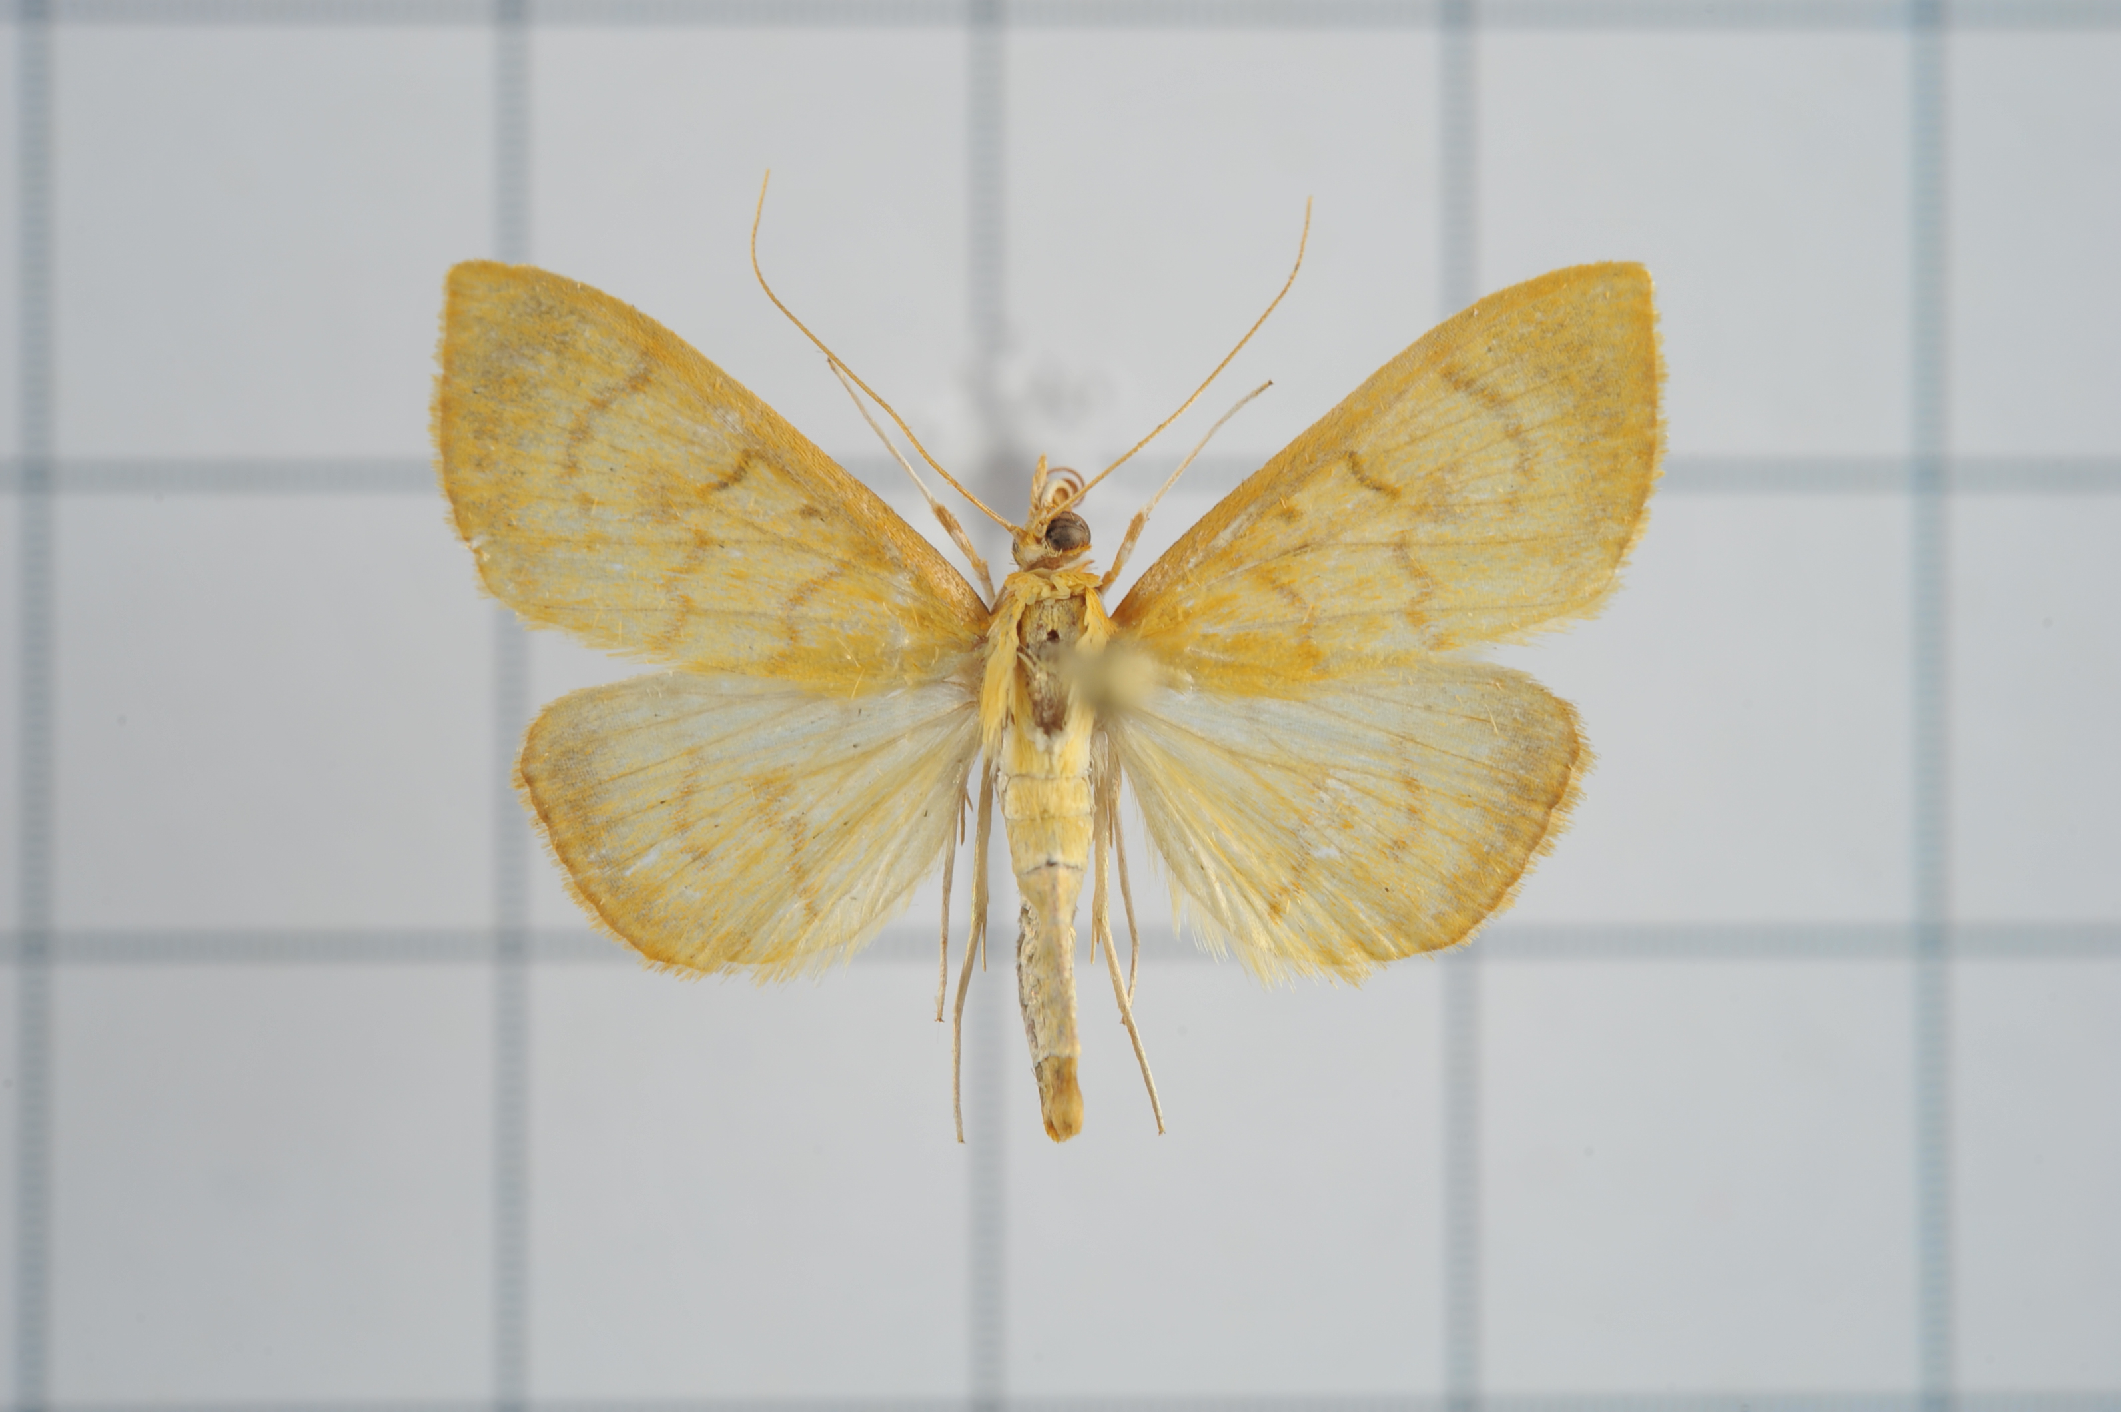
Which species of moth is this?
Ecpyrrhorrhoe celatalis
